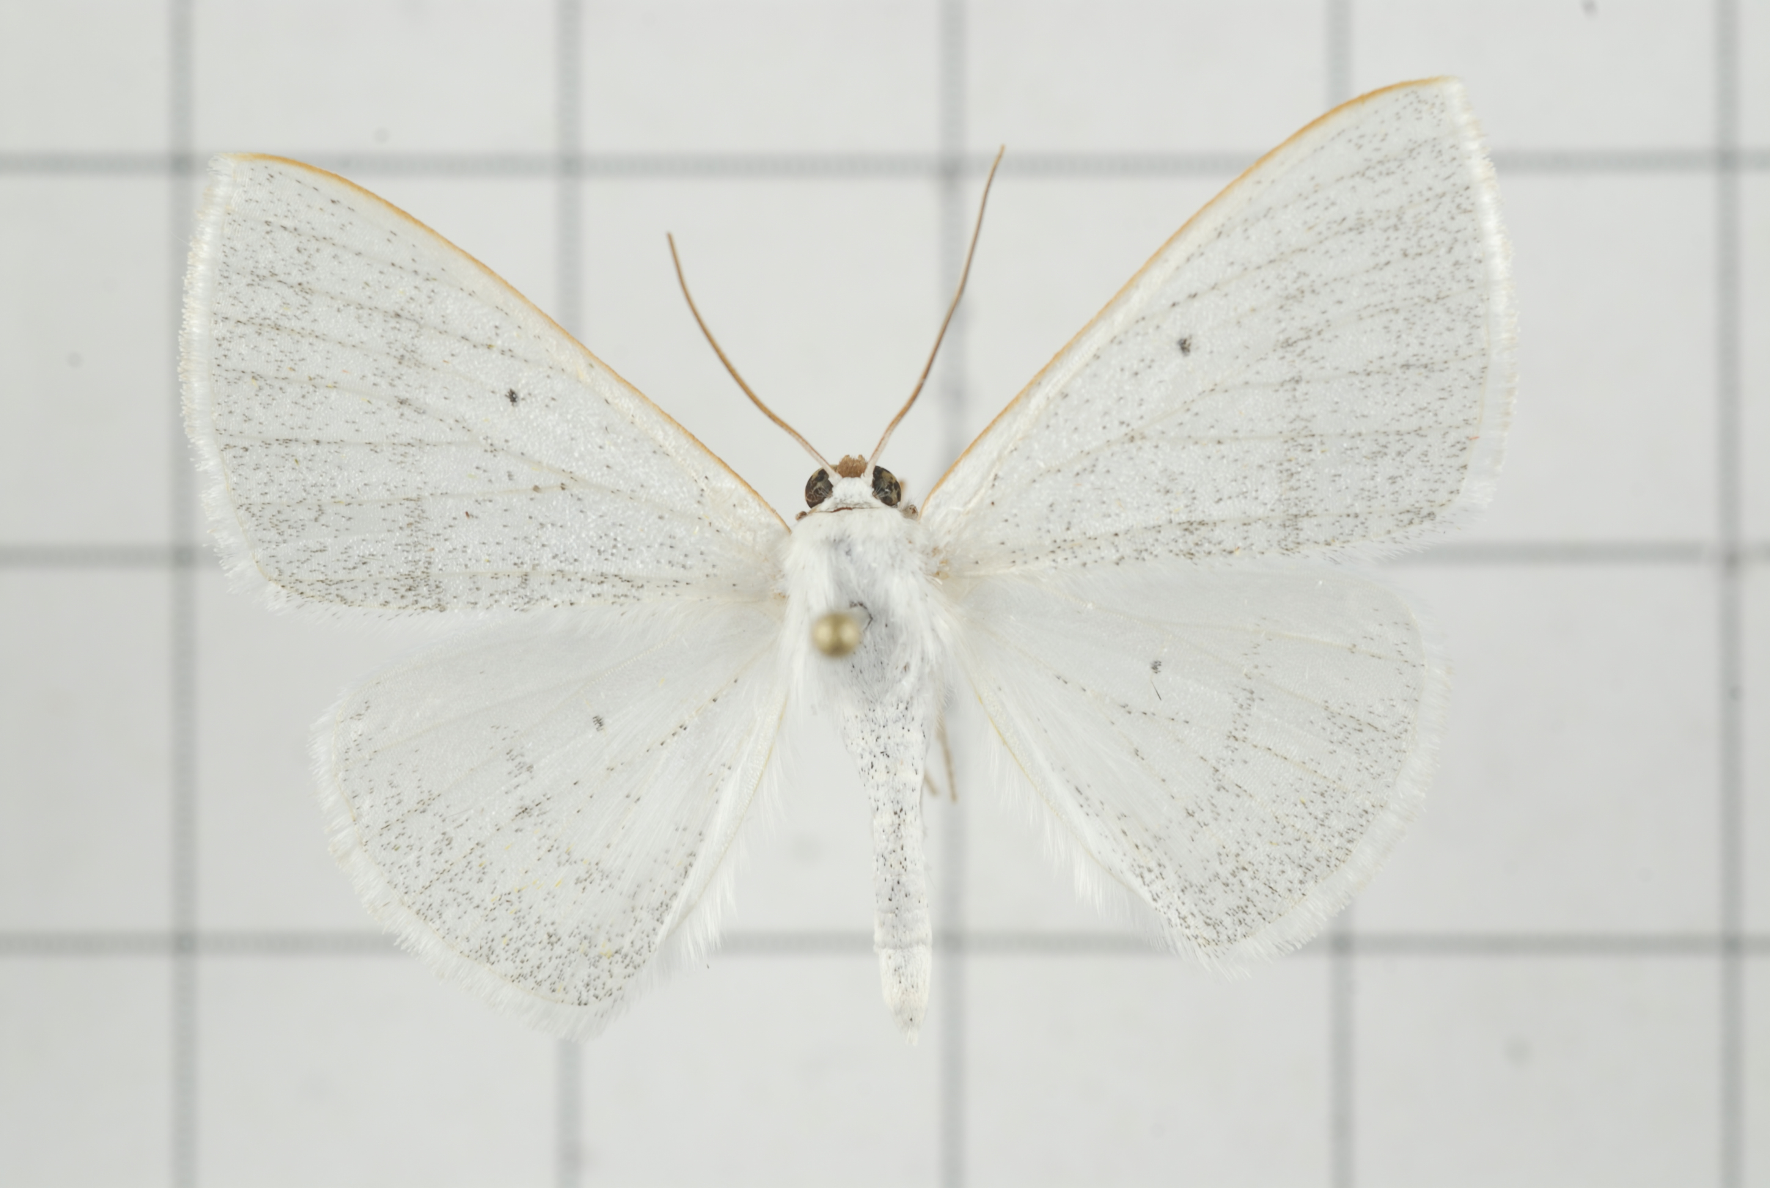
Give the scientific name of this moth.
Lomographa anoxys
